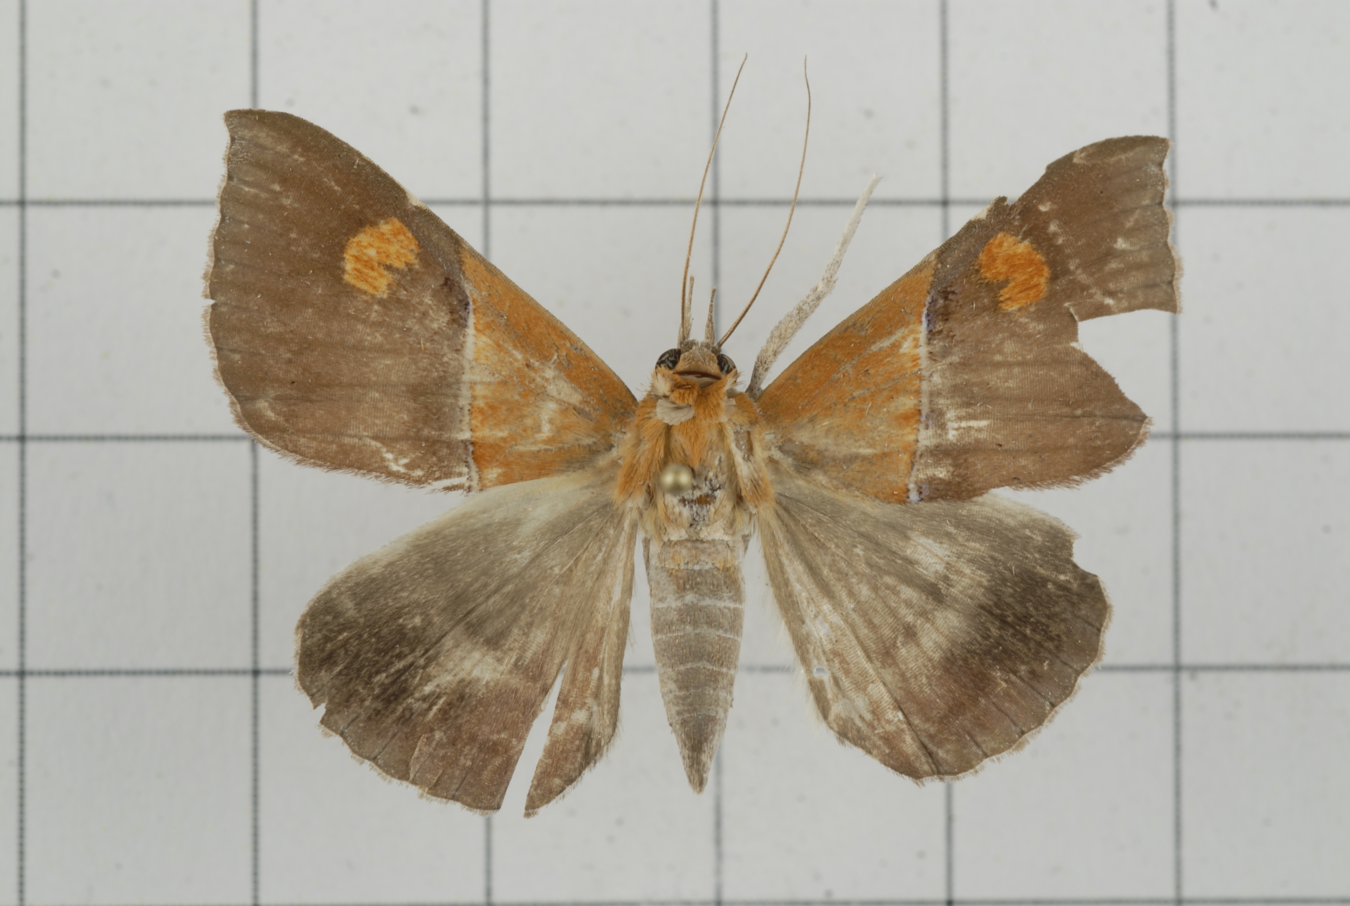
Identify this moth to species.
Sympis rufibasis
